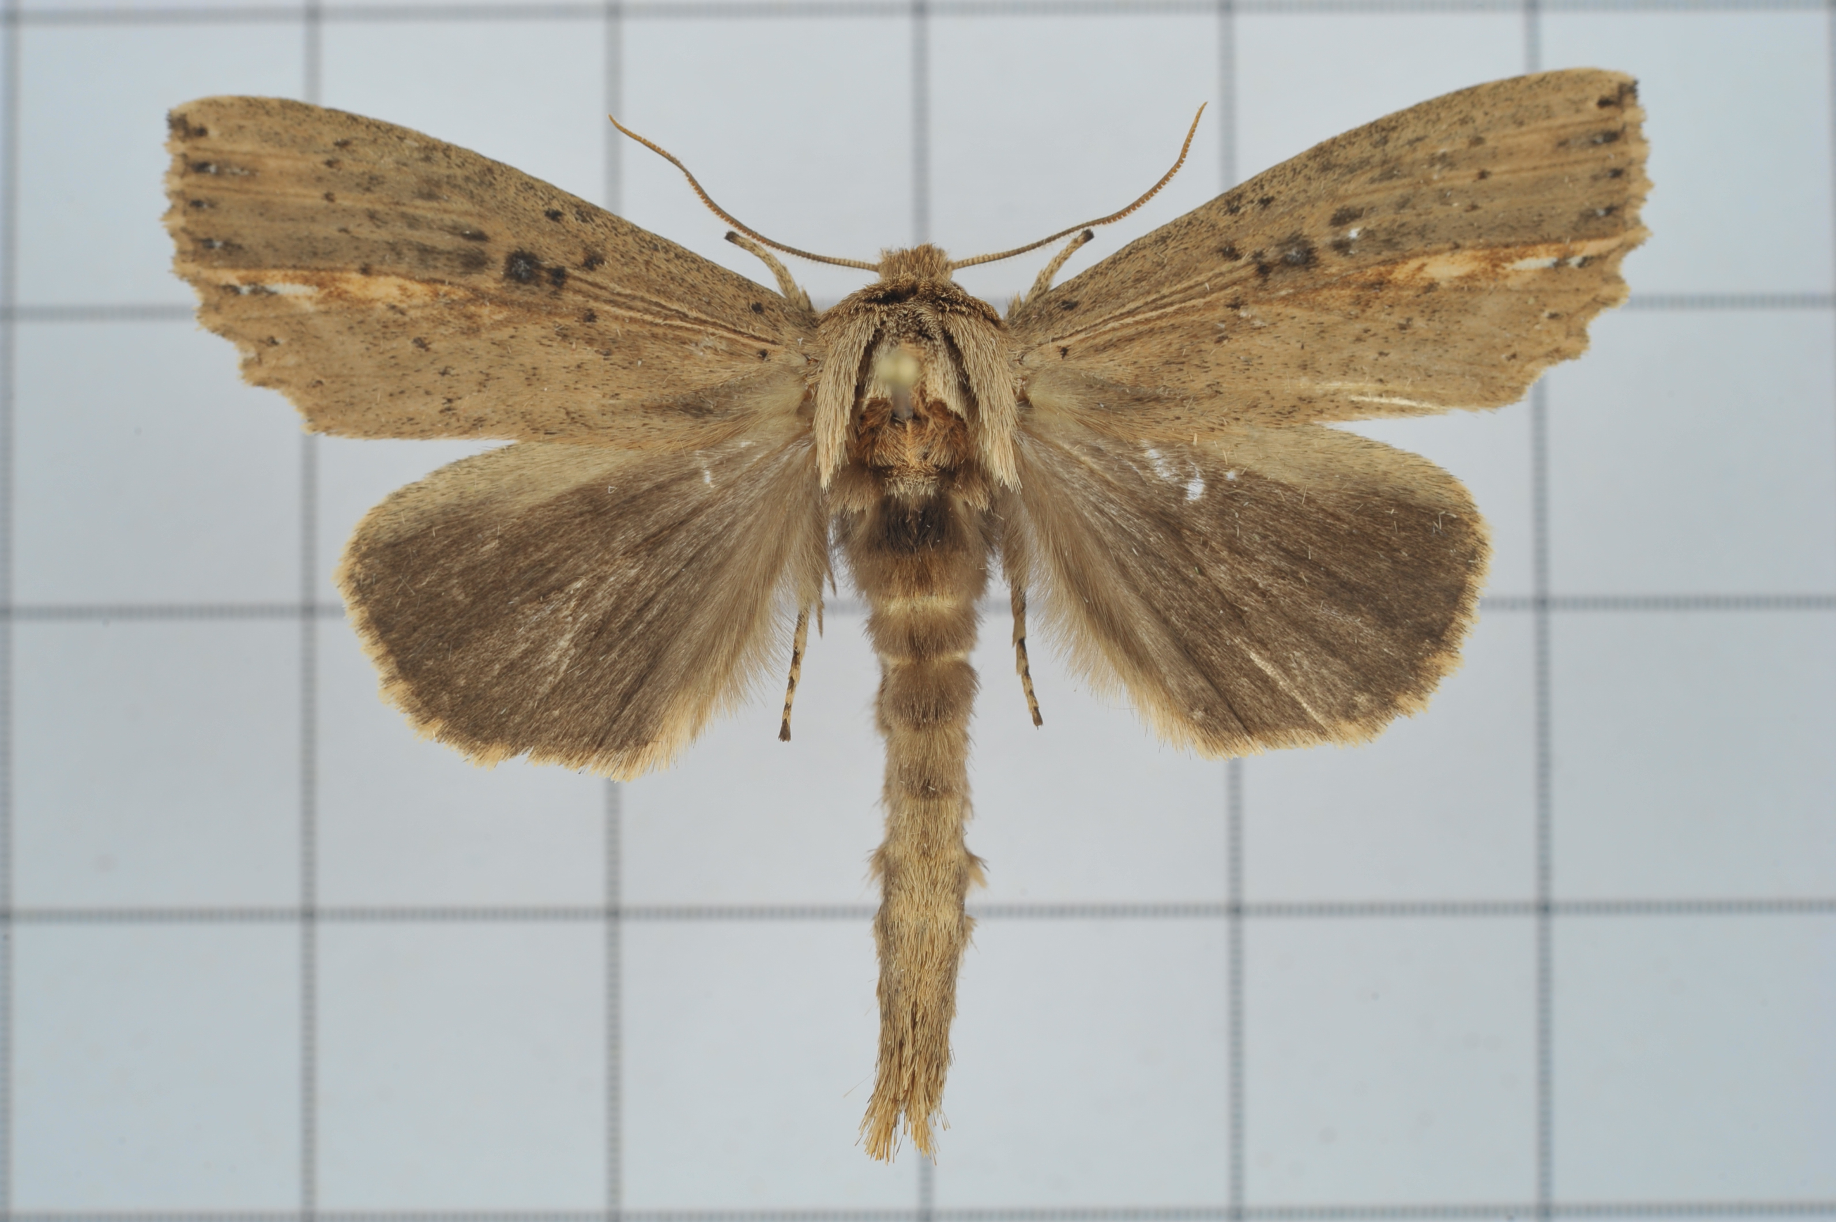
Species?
Ramesa albistriga
